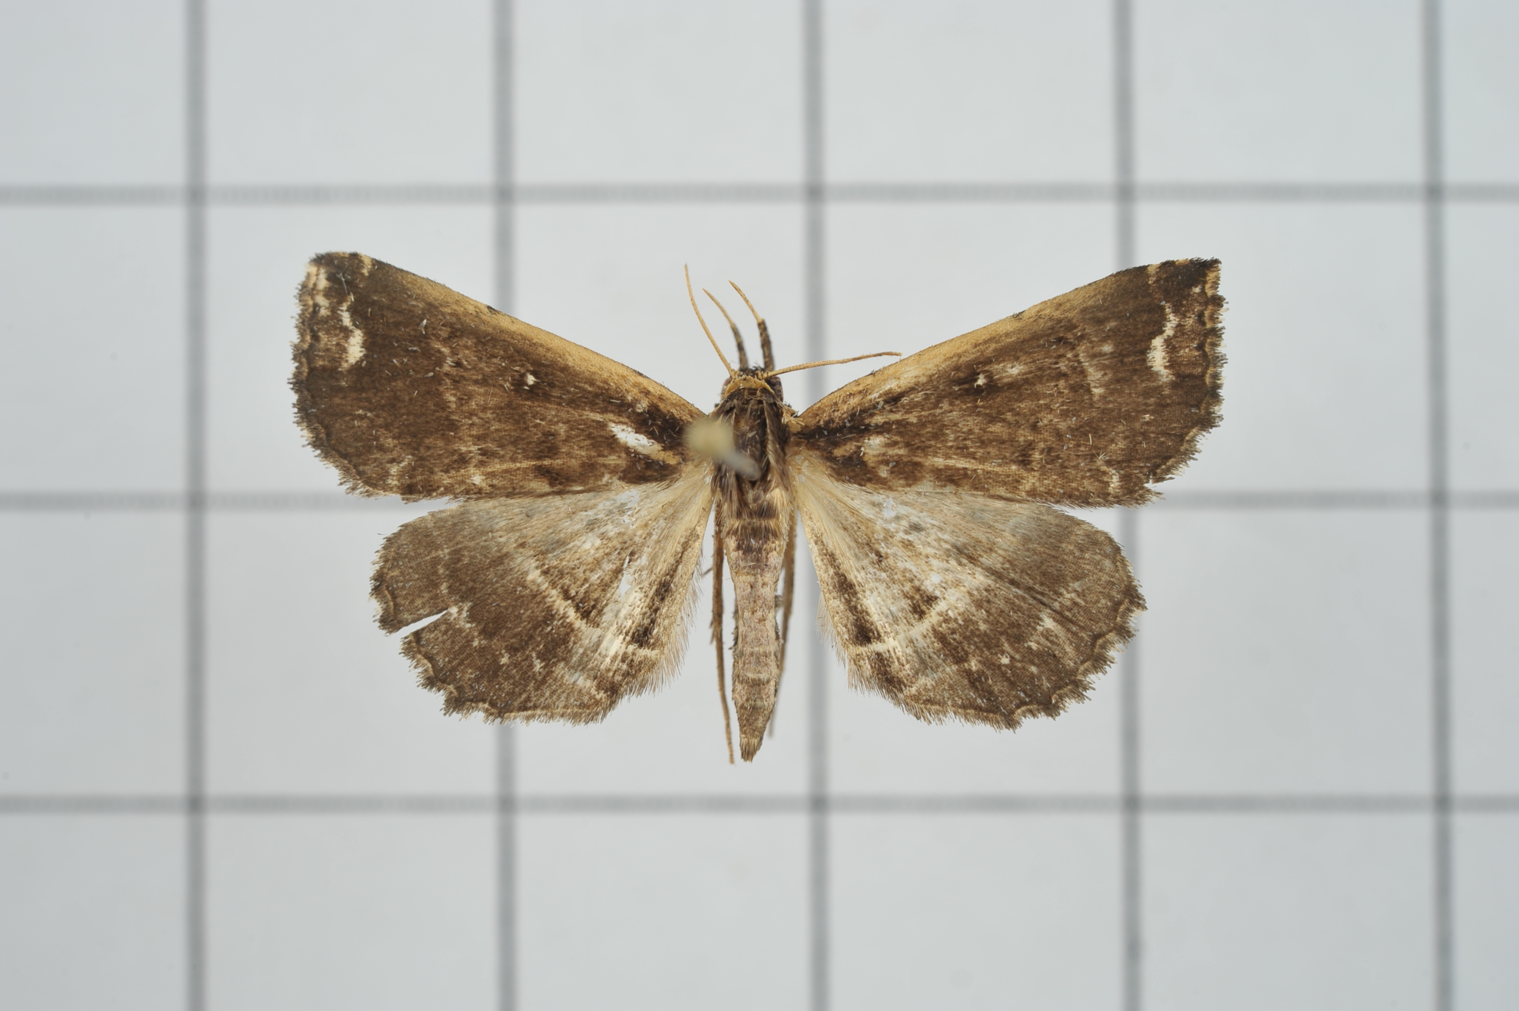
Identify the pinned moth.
Adrapsa ablualis
